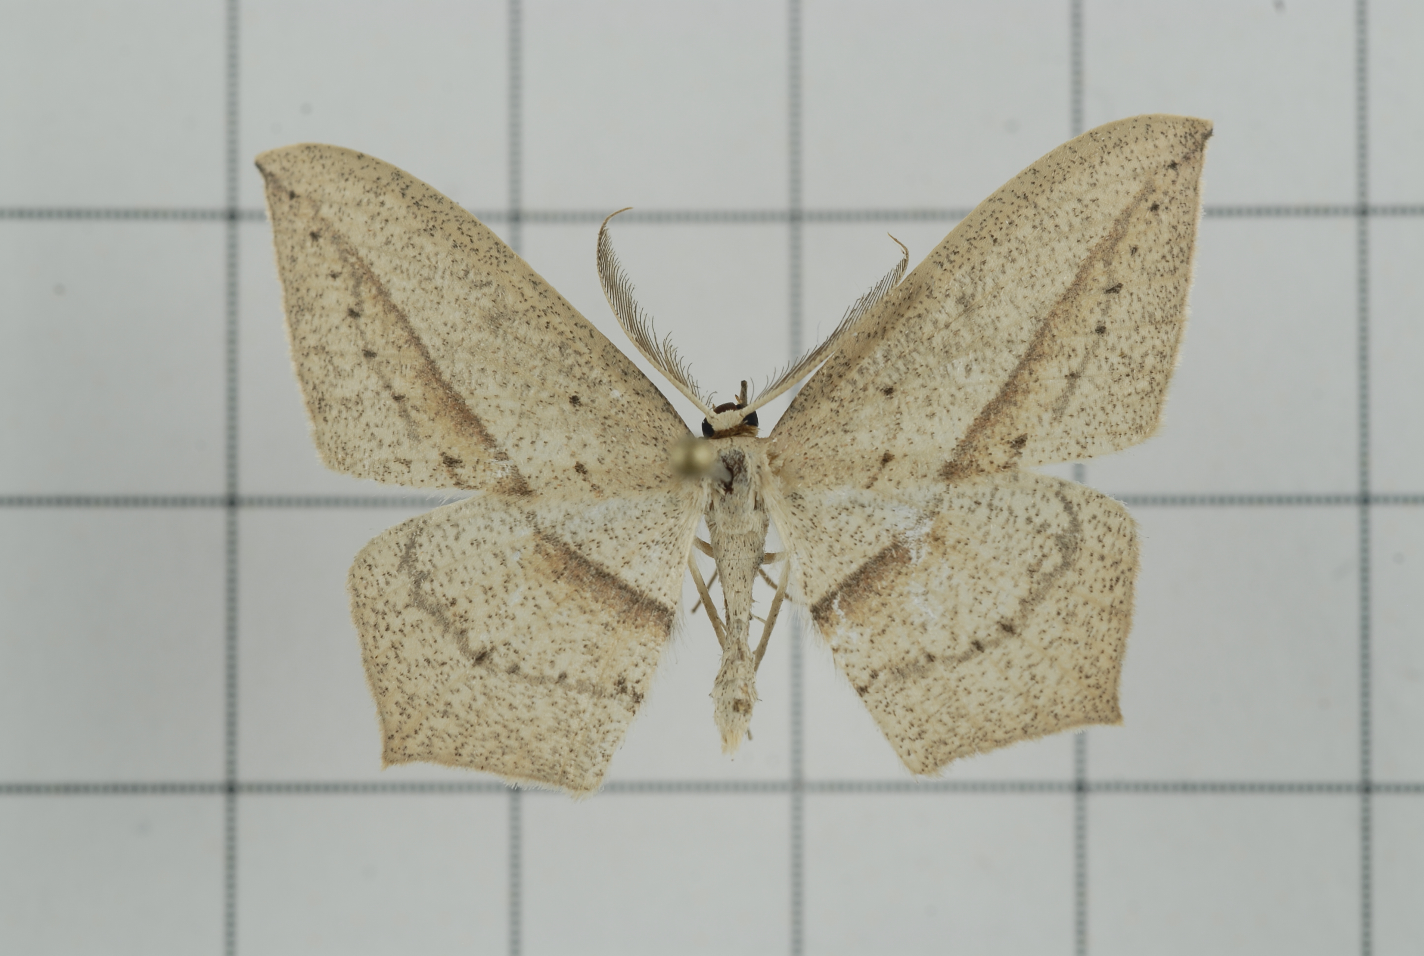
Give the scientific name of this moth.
Timandra stueningi
